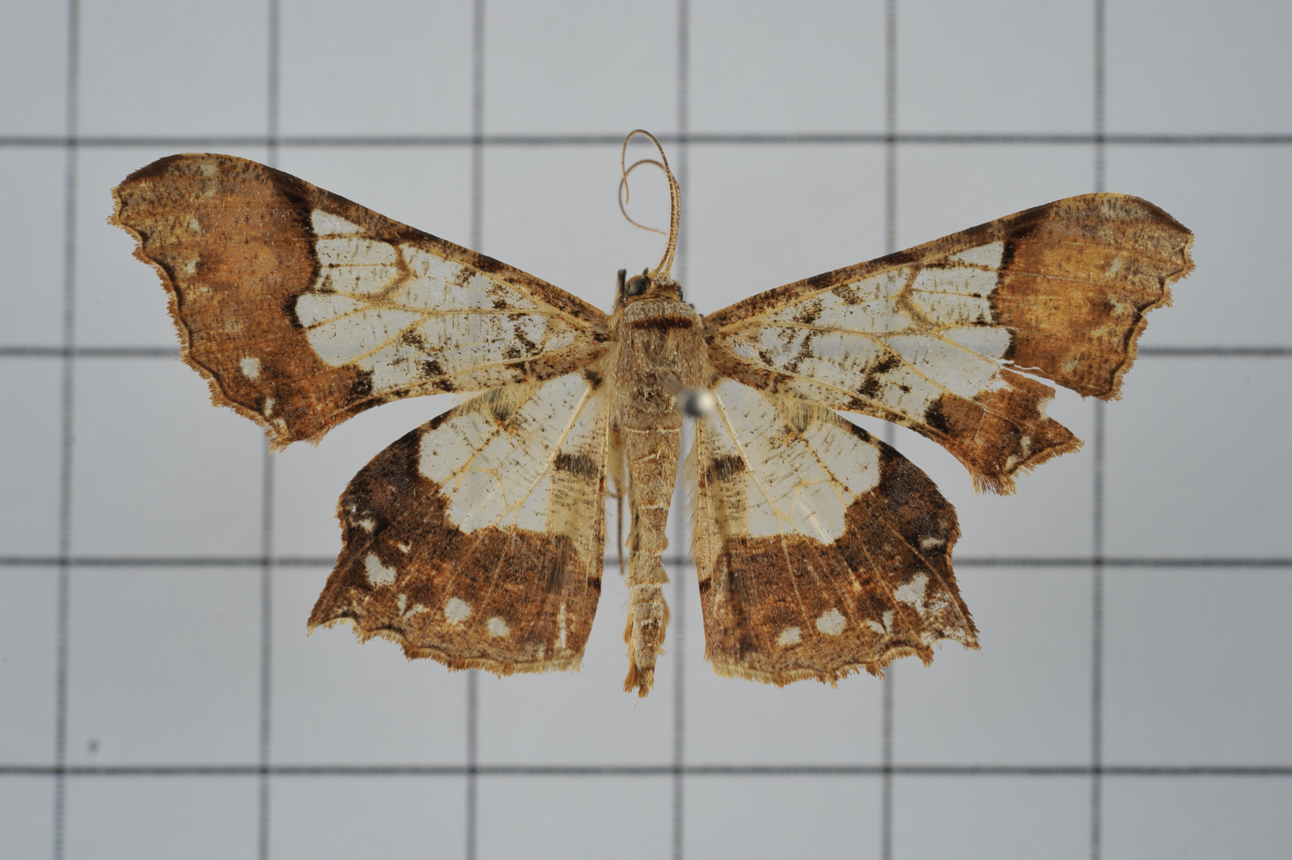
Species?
Krananda semihyalina
